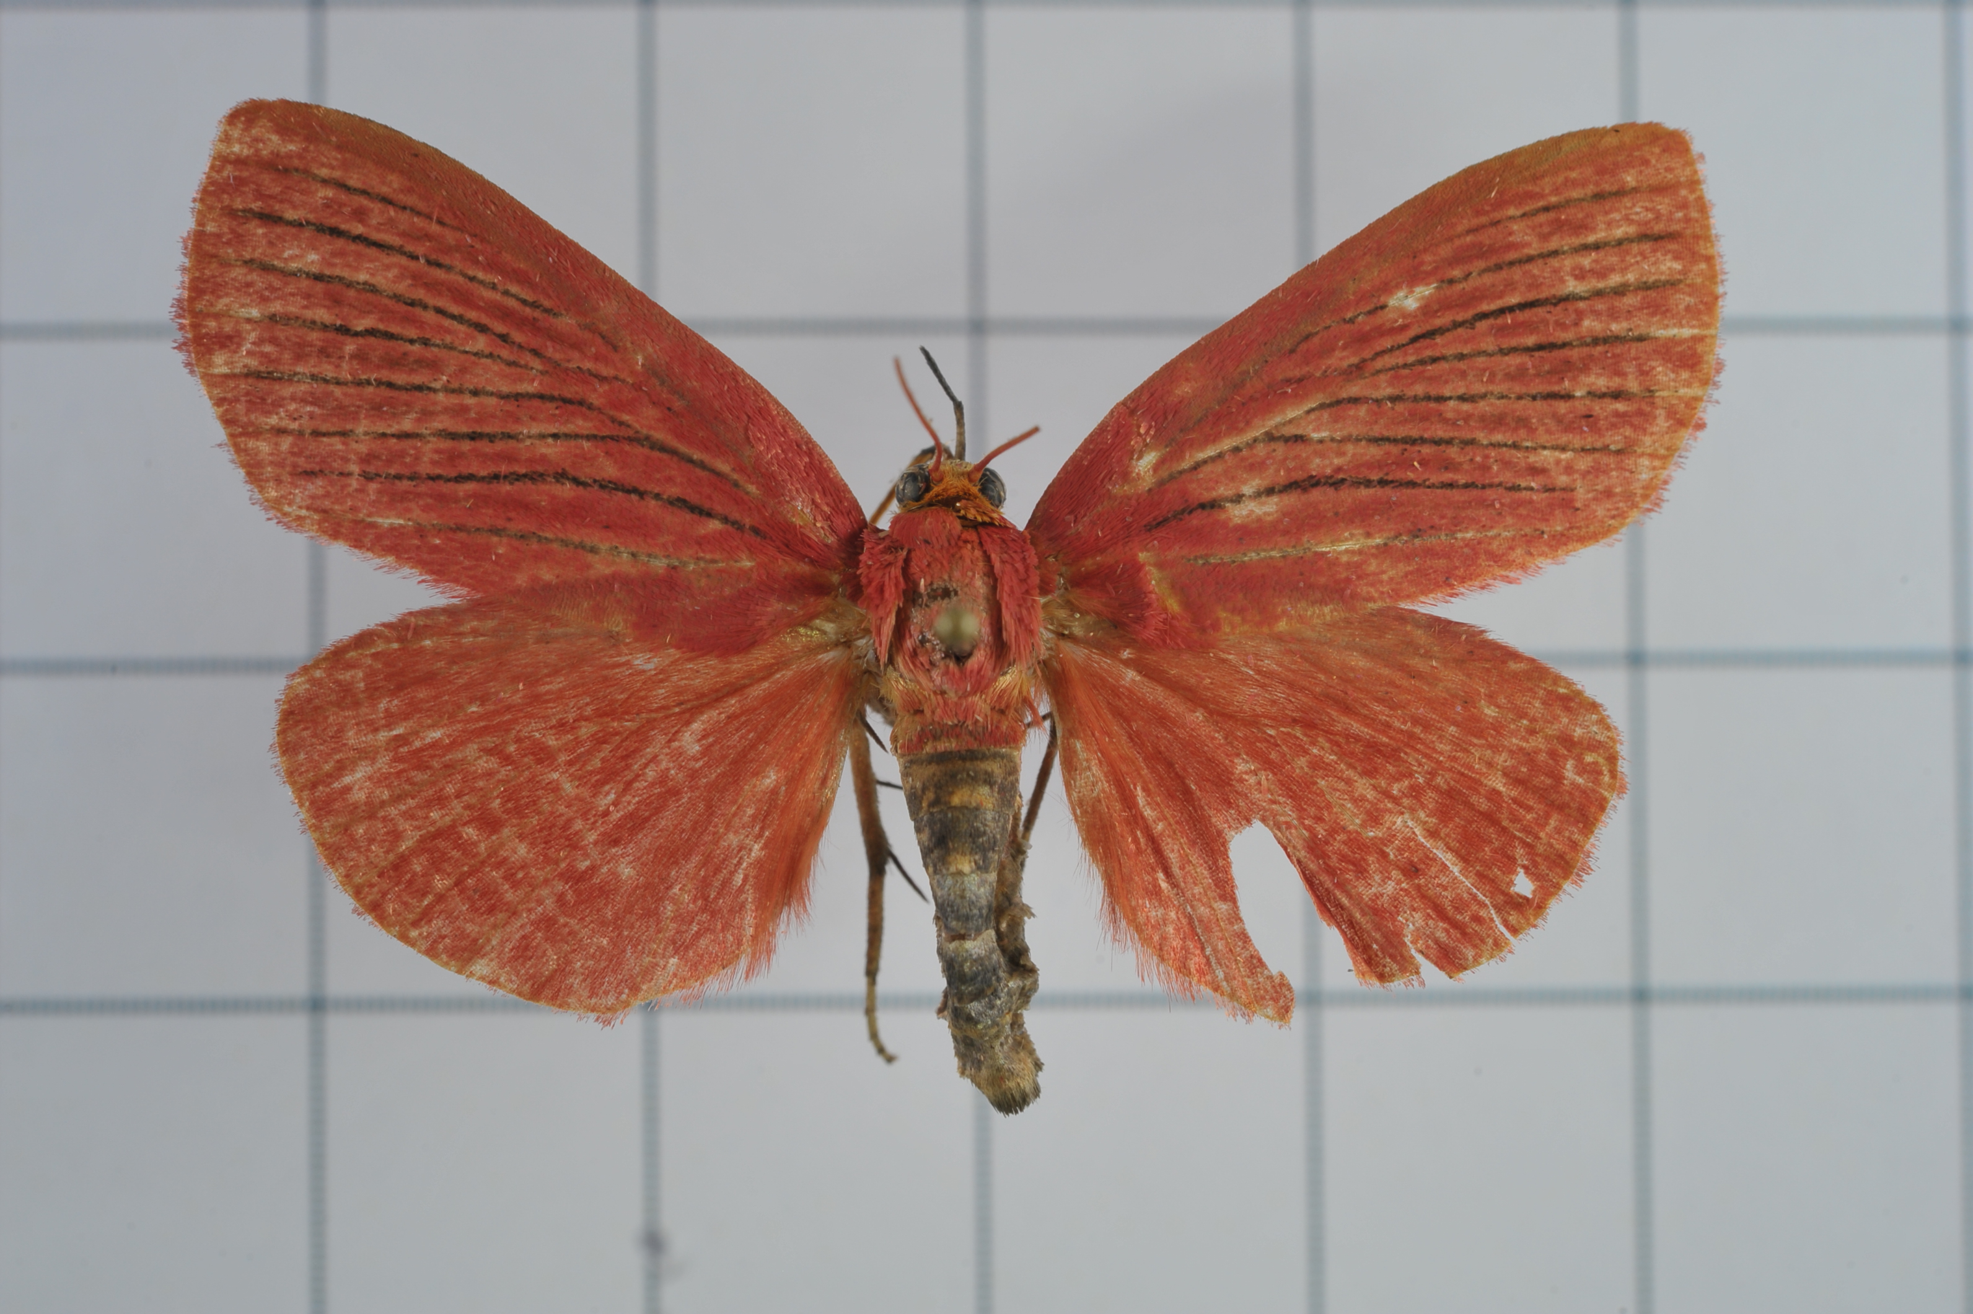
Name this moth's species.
Arctioblepsis rubida
